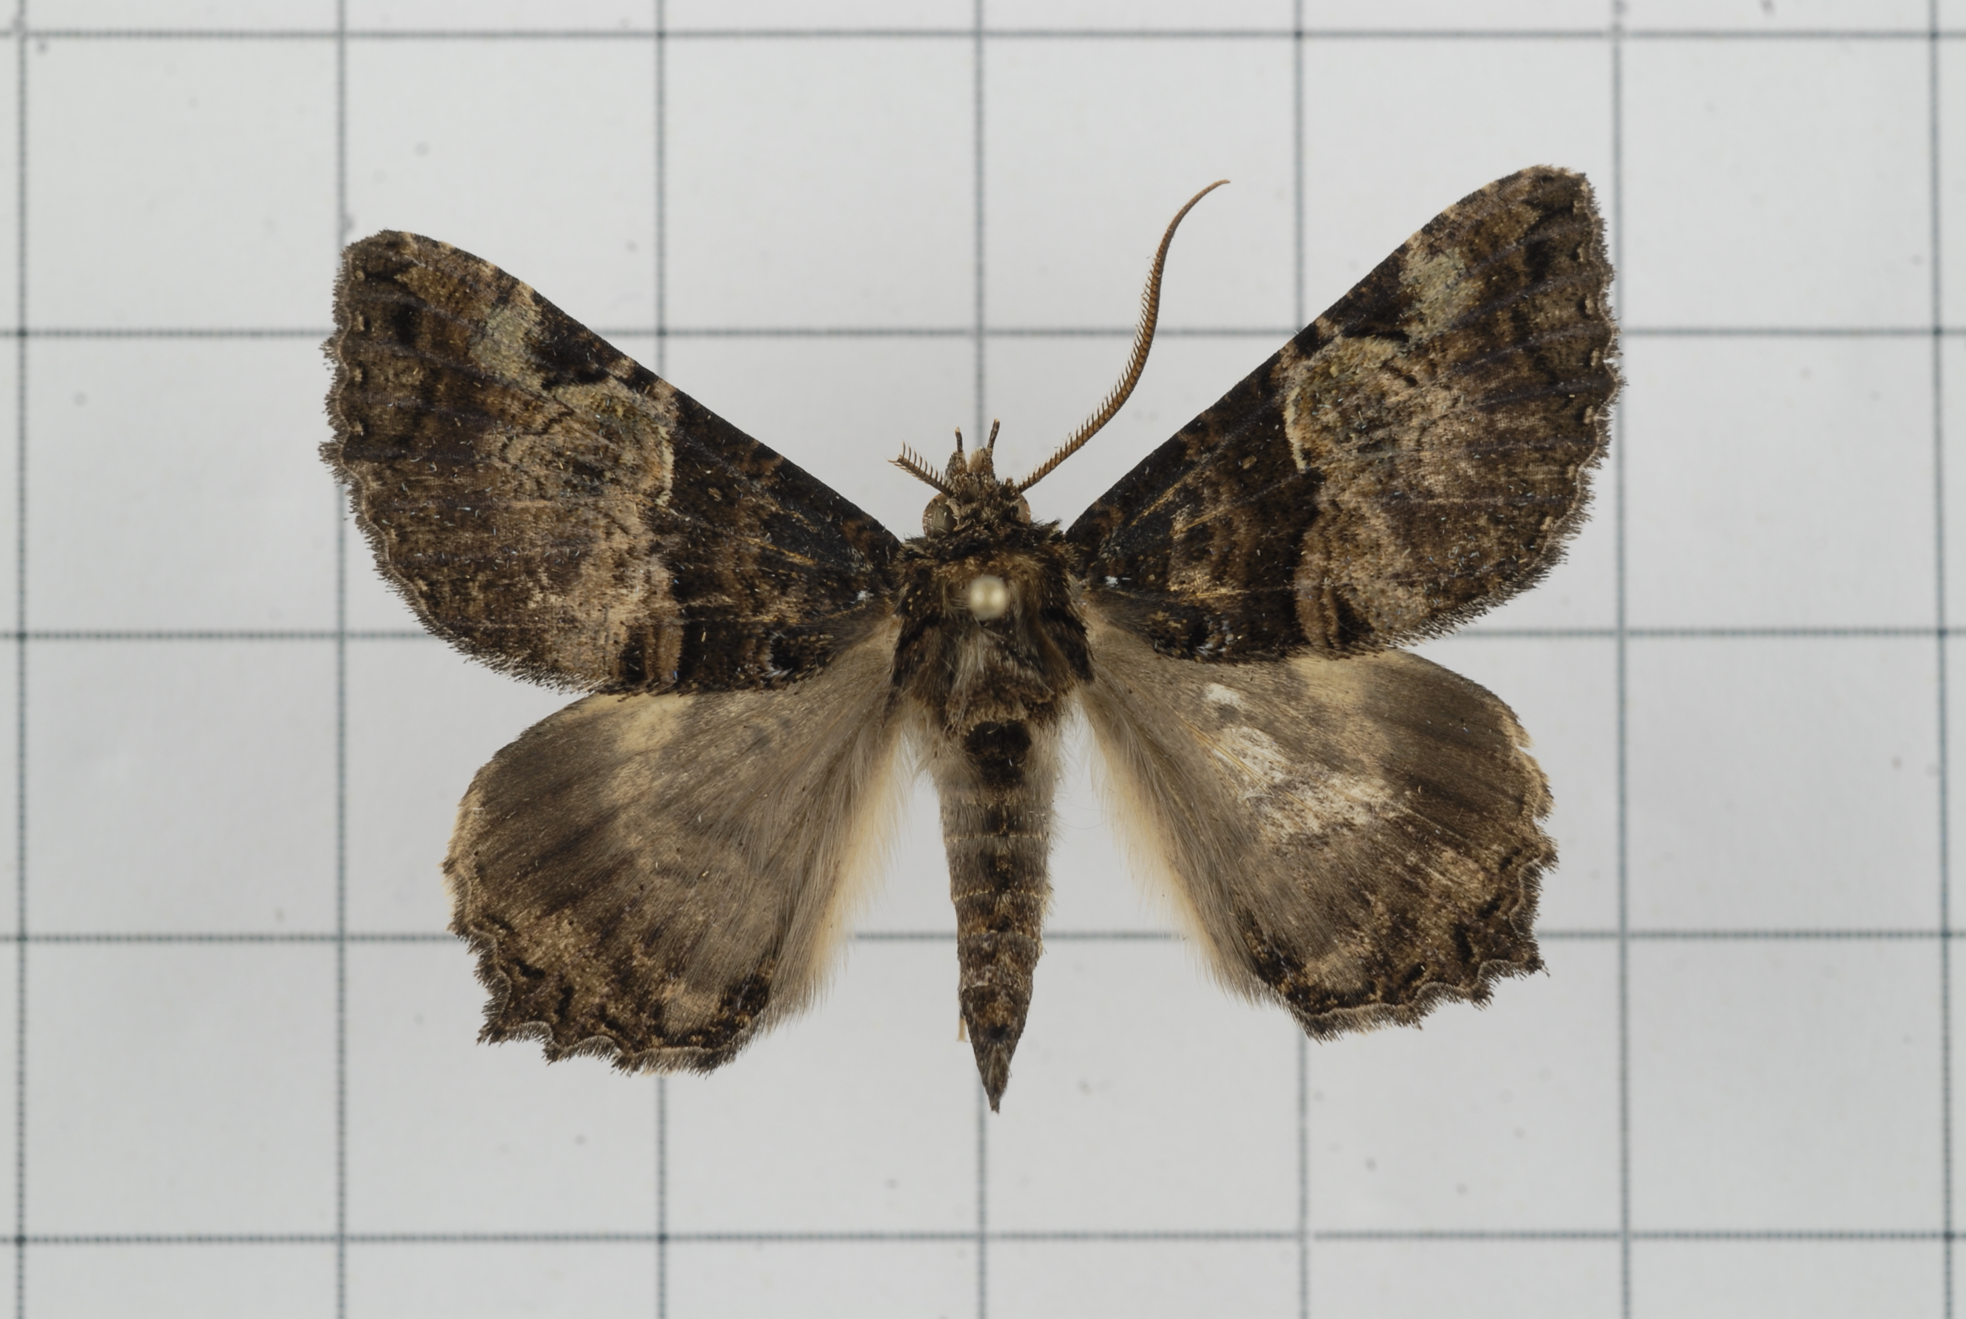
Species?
Daddala lucilla
